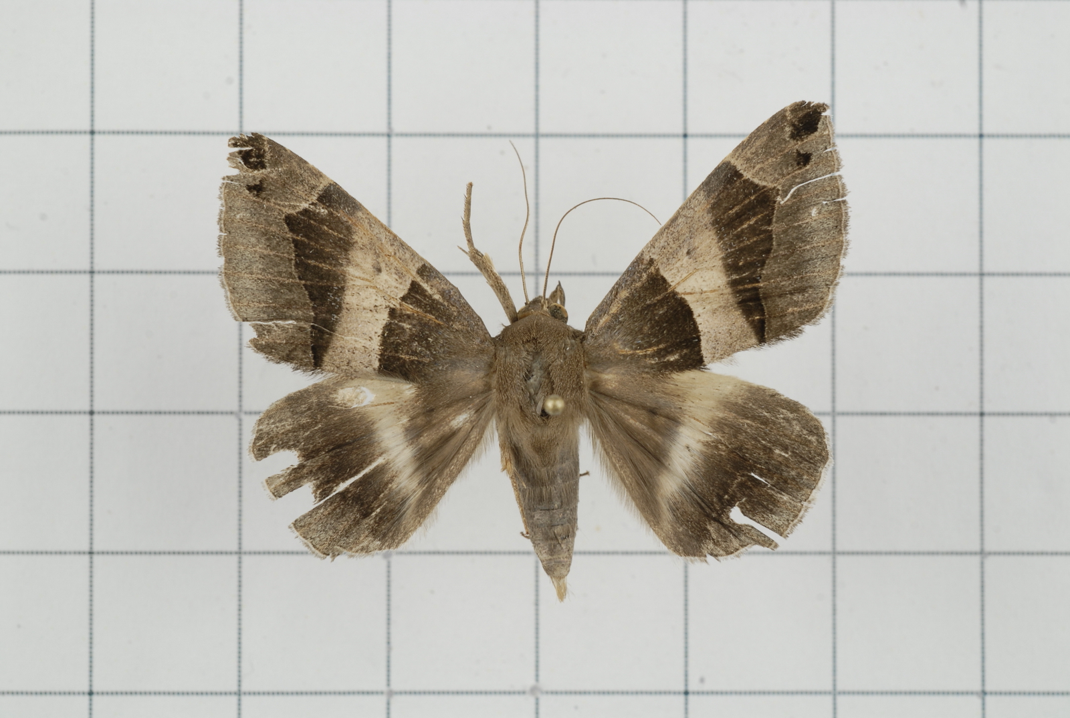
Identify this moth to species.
Parallelia stuposa
